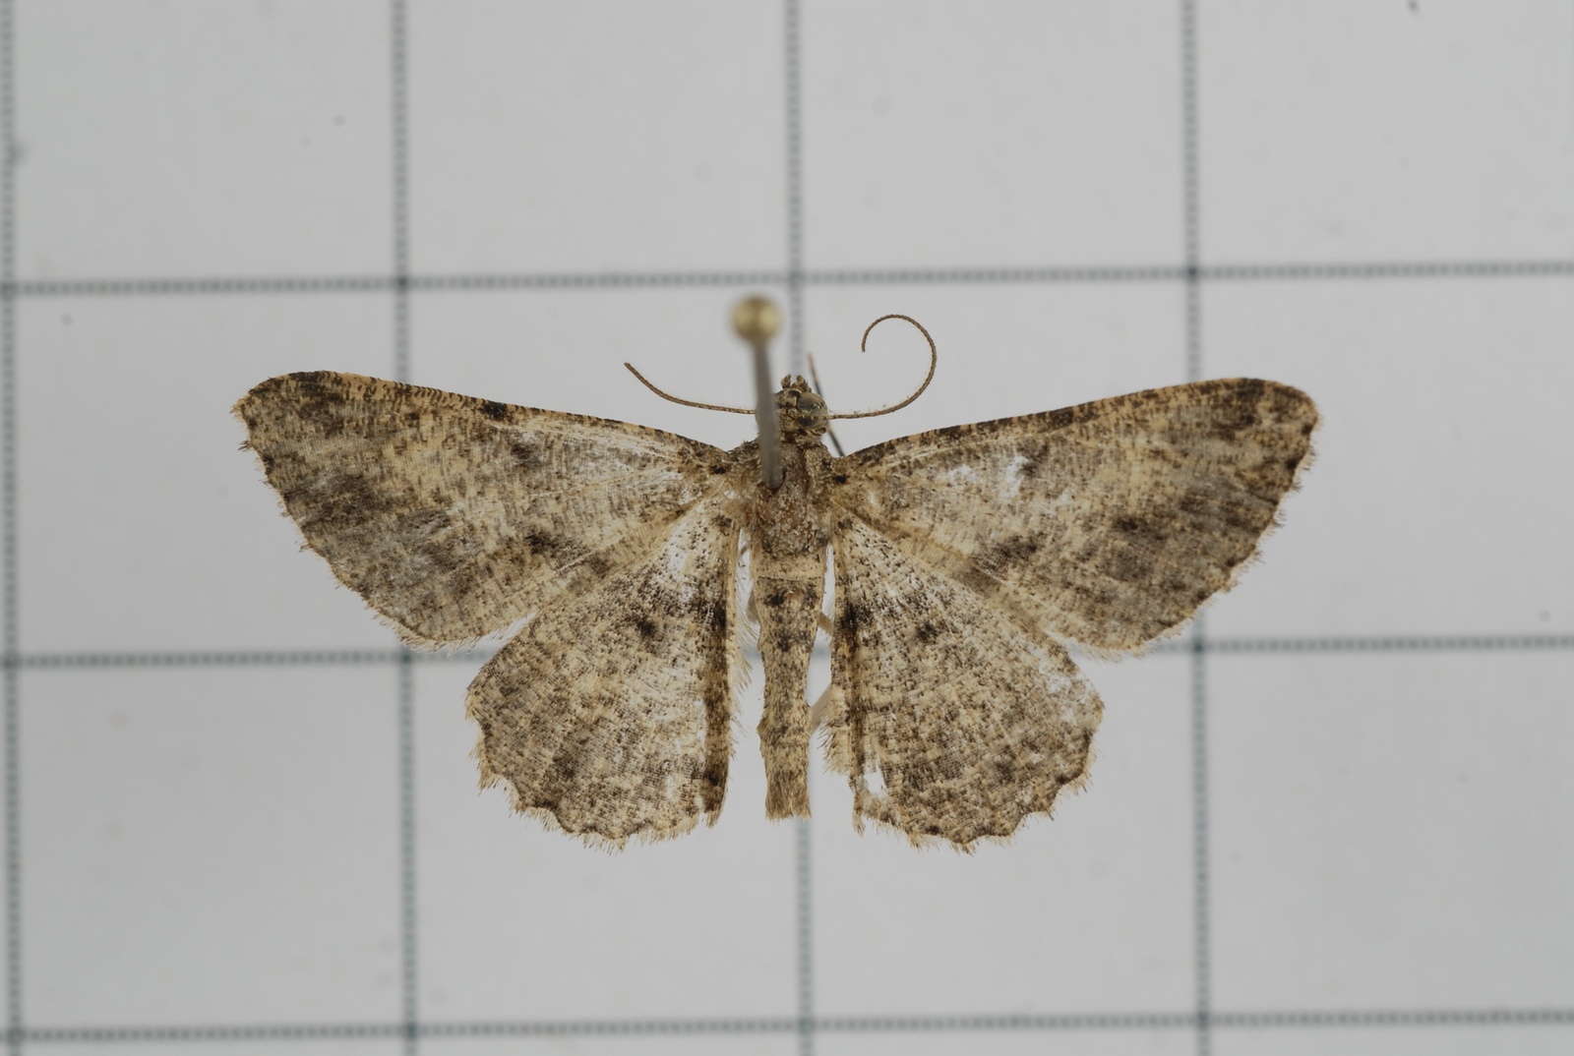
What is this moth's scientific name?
Psilalcis breta rantaizana
